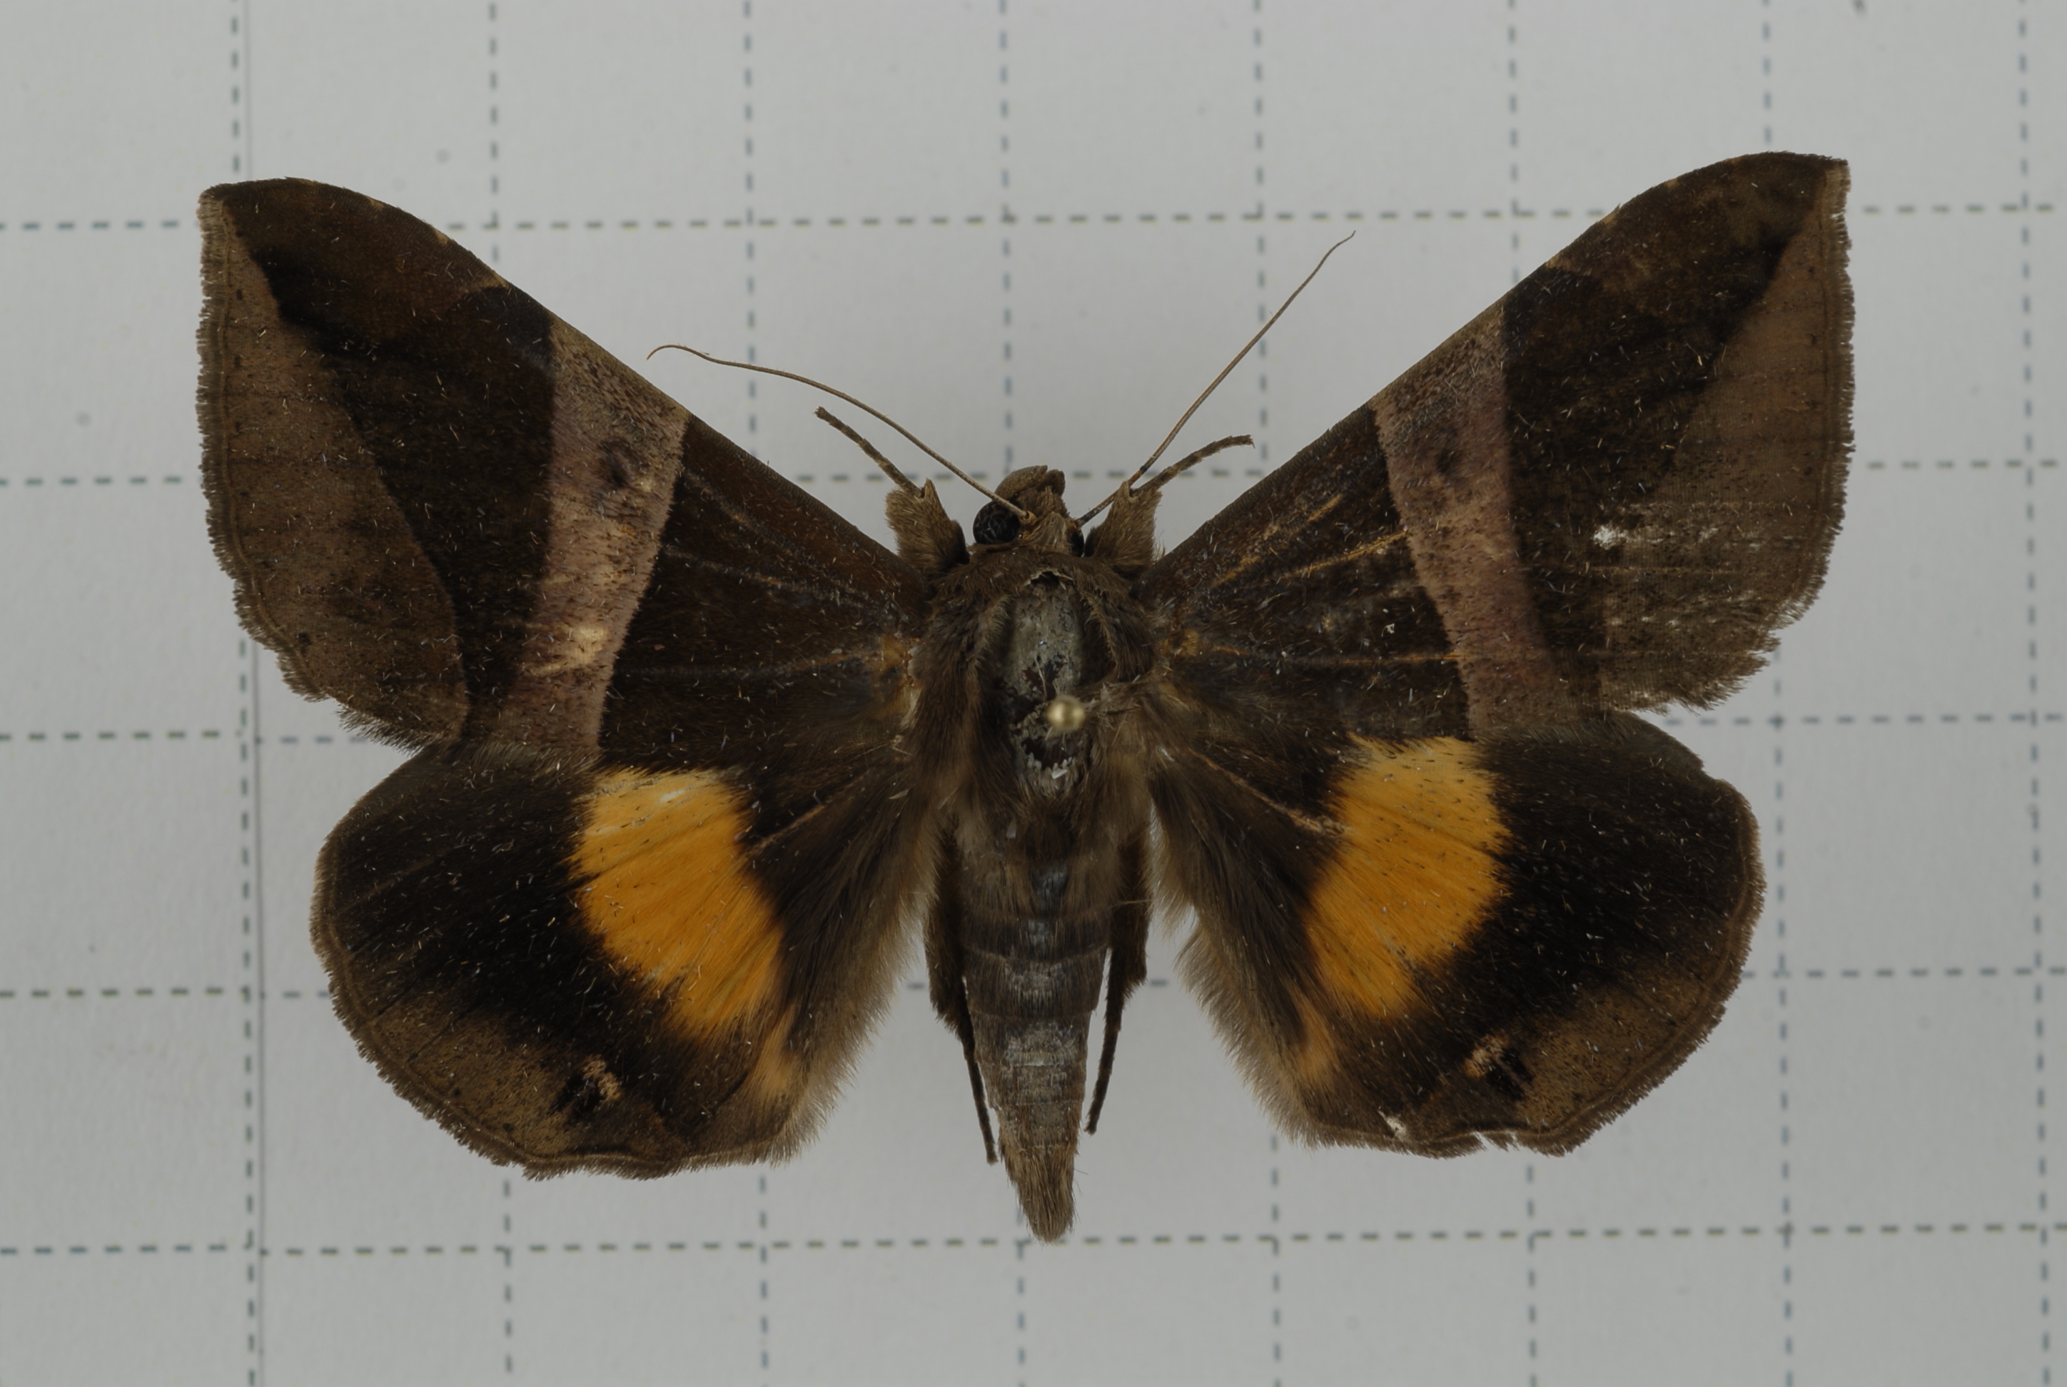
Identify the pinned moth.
Bastilla fulvotaenia
